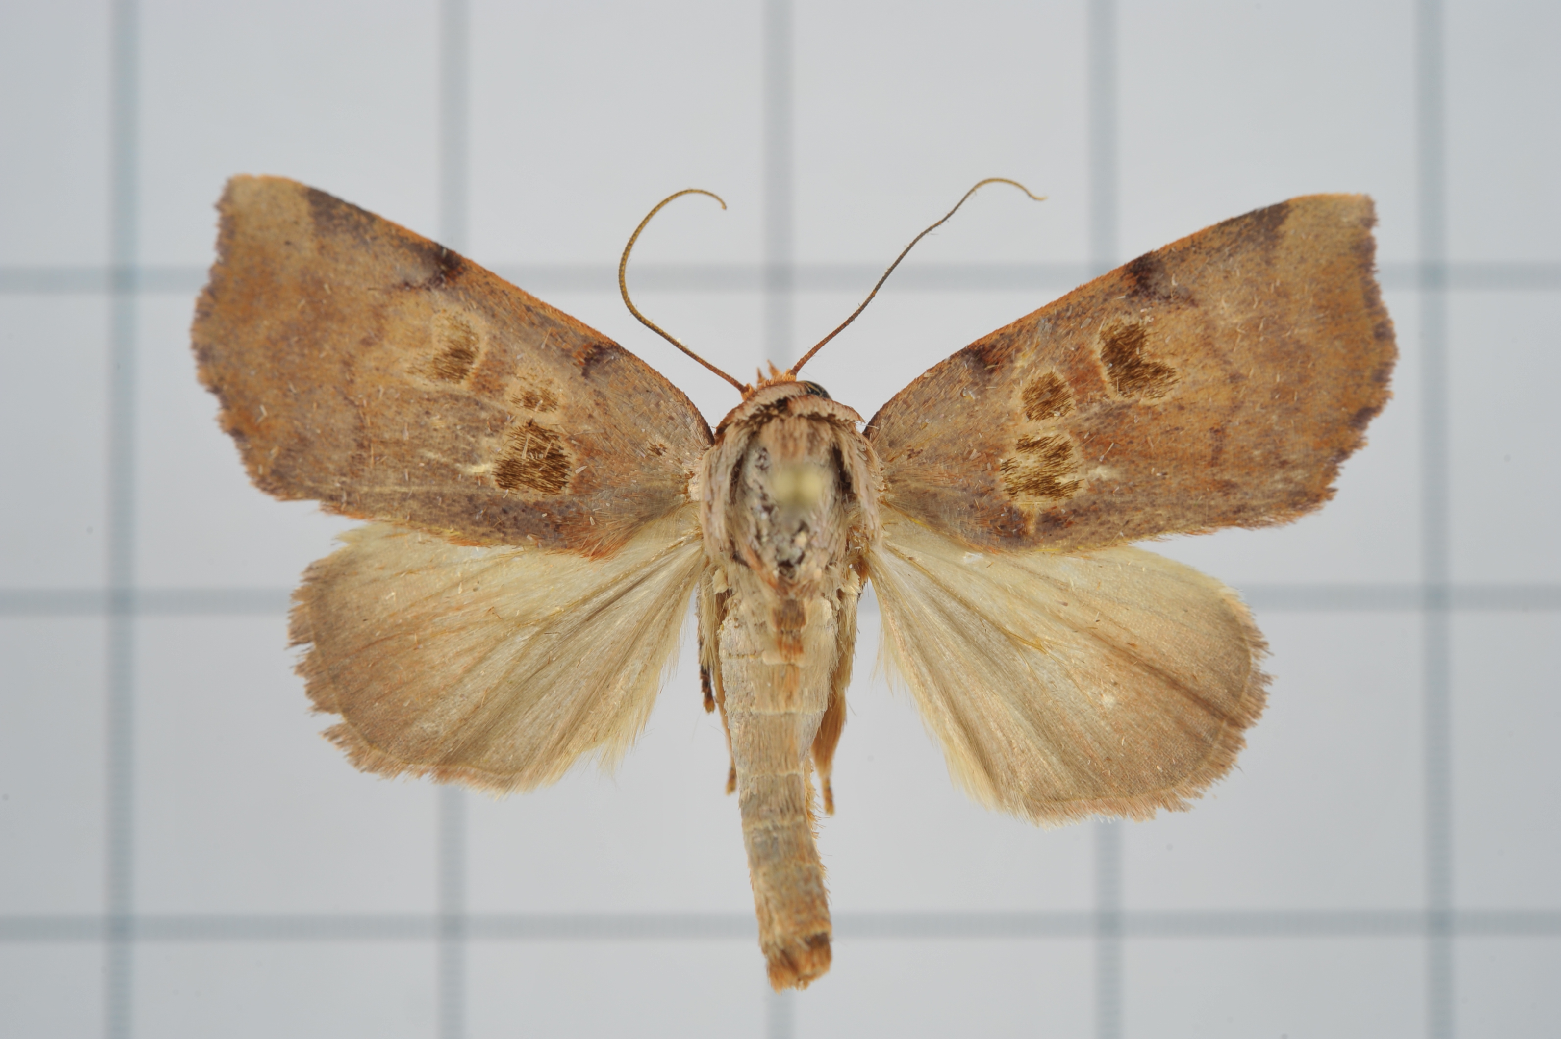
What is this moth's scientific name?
Xenochroa trimacula
